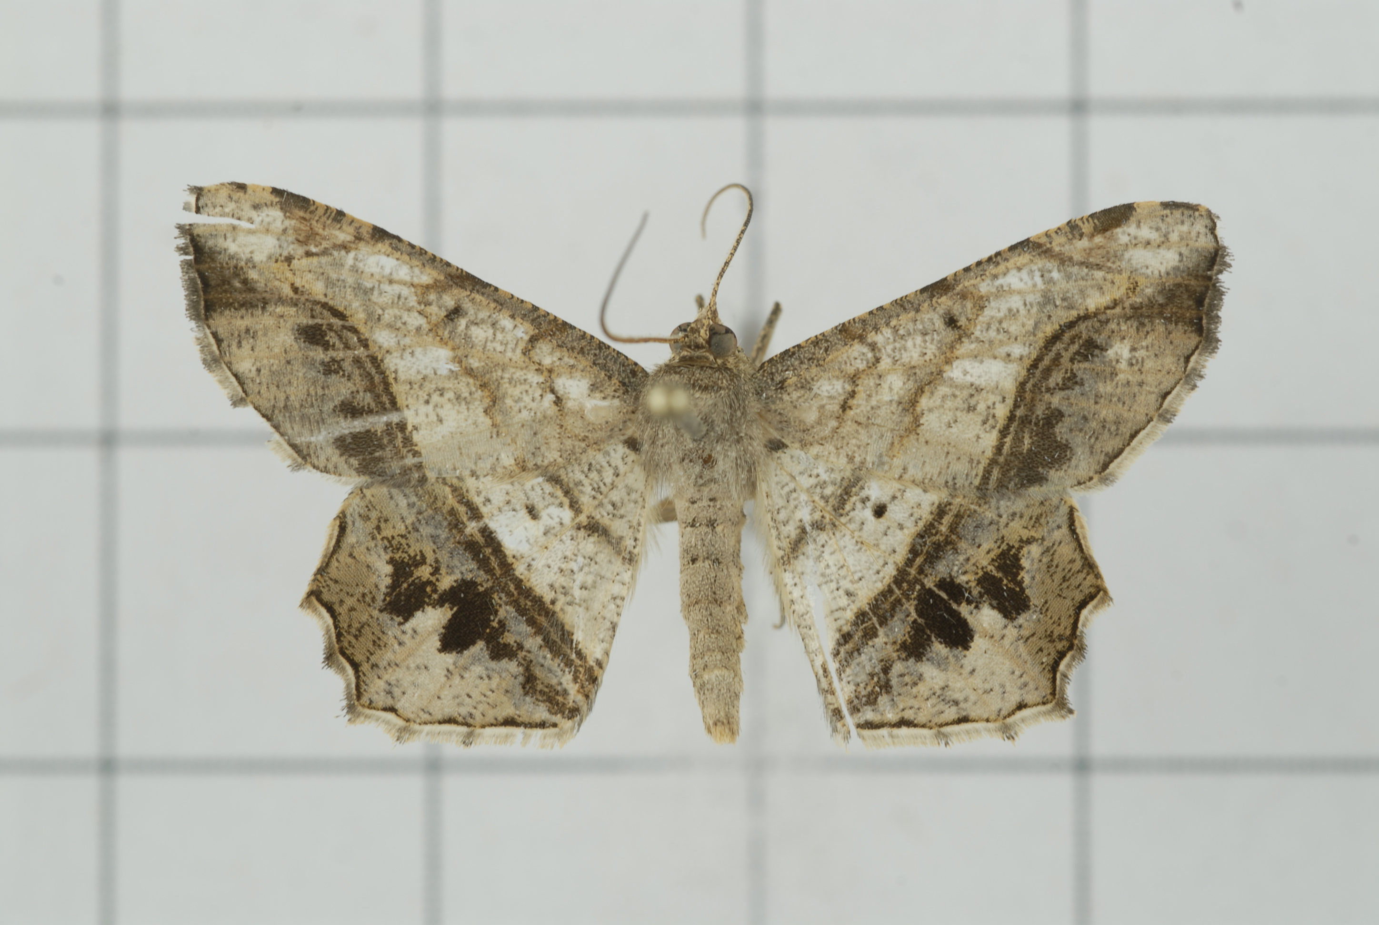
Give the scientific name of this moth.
Chiasmia intermediaria
